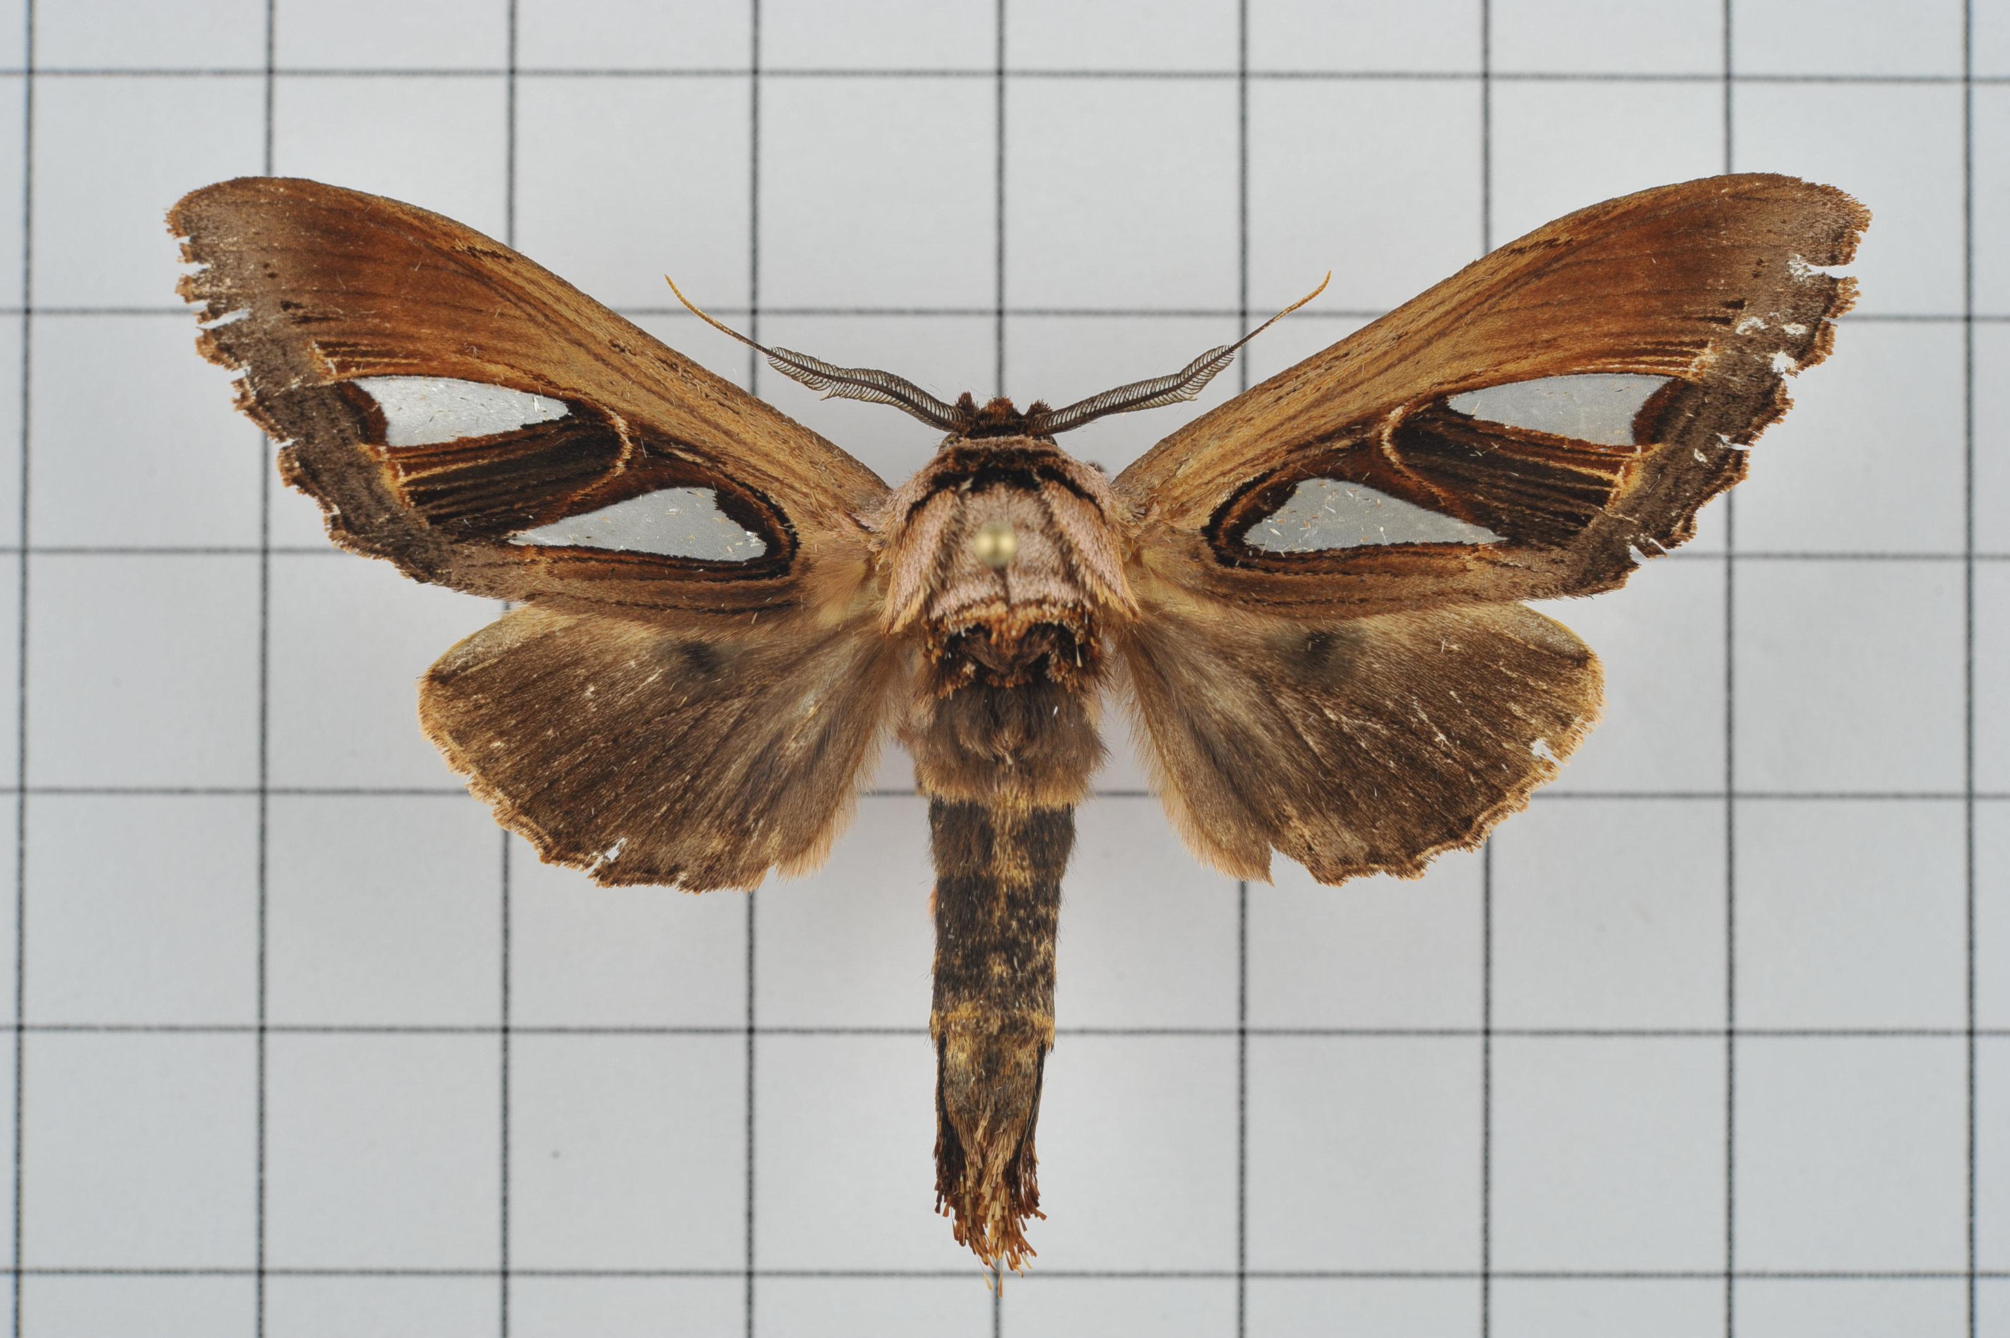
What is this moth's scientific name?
Tarsolepis japonica
